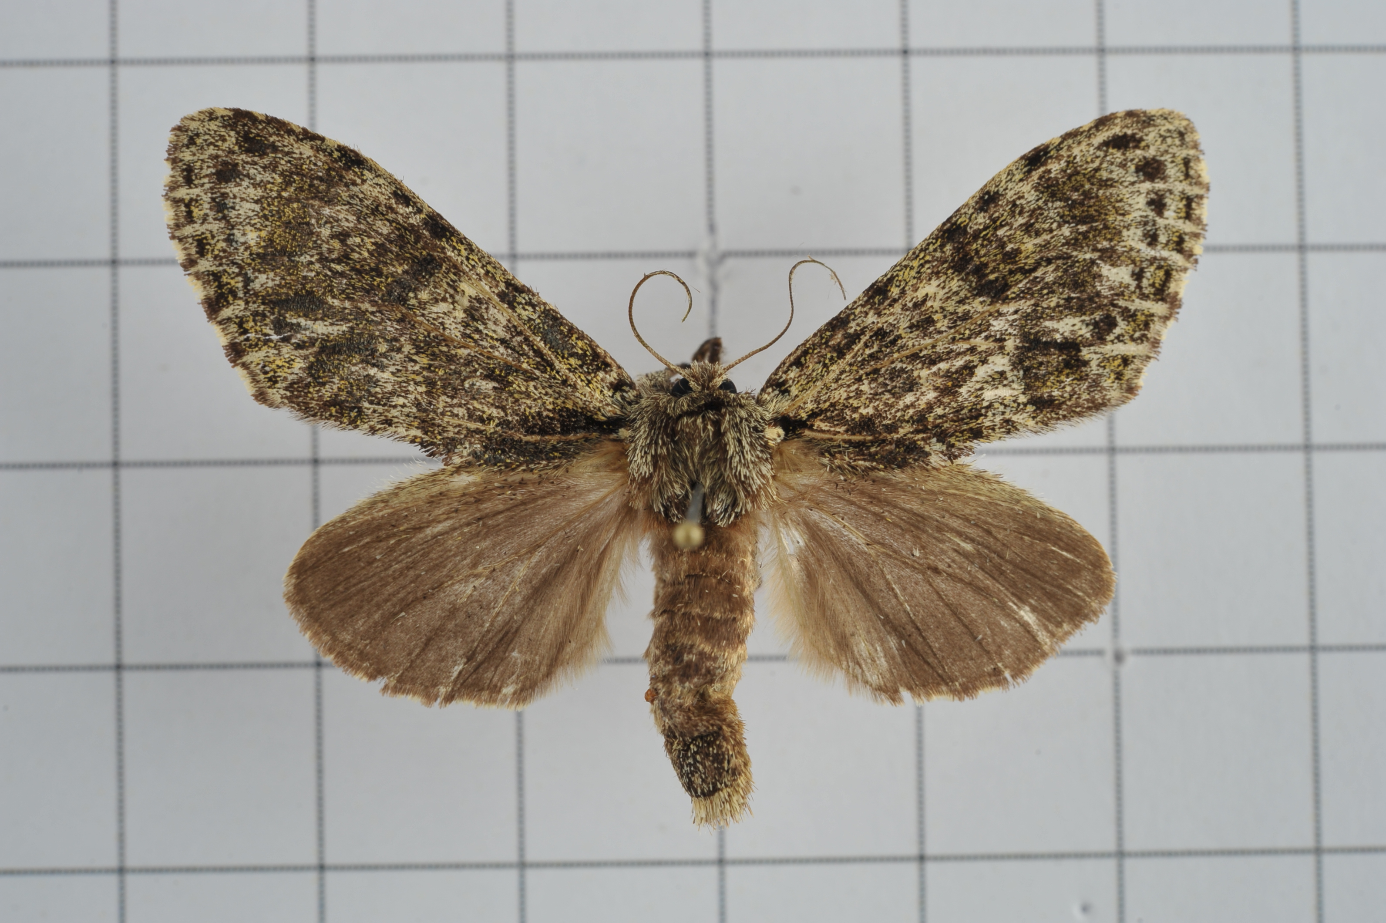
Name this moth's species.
Pheosiopsis cinerea formosana
